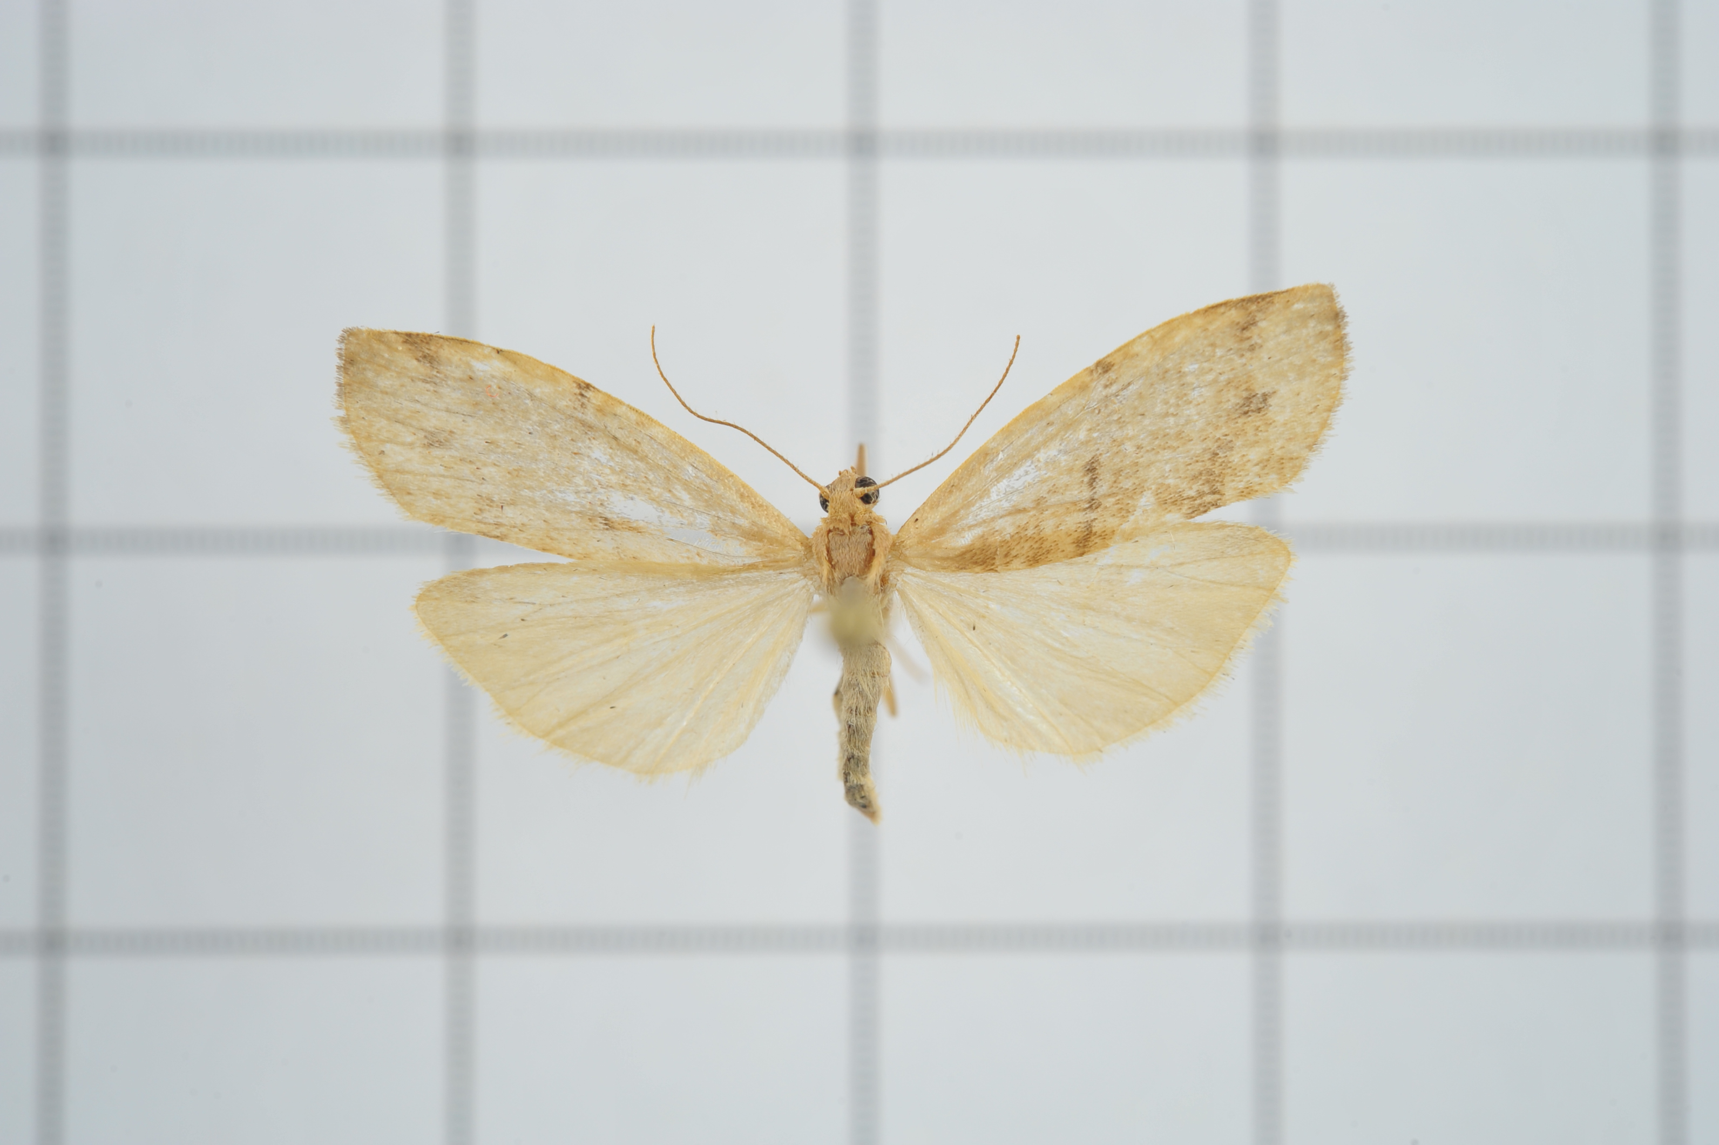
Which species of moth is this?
Mithuna arizana
